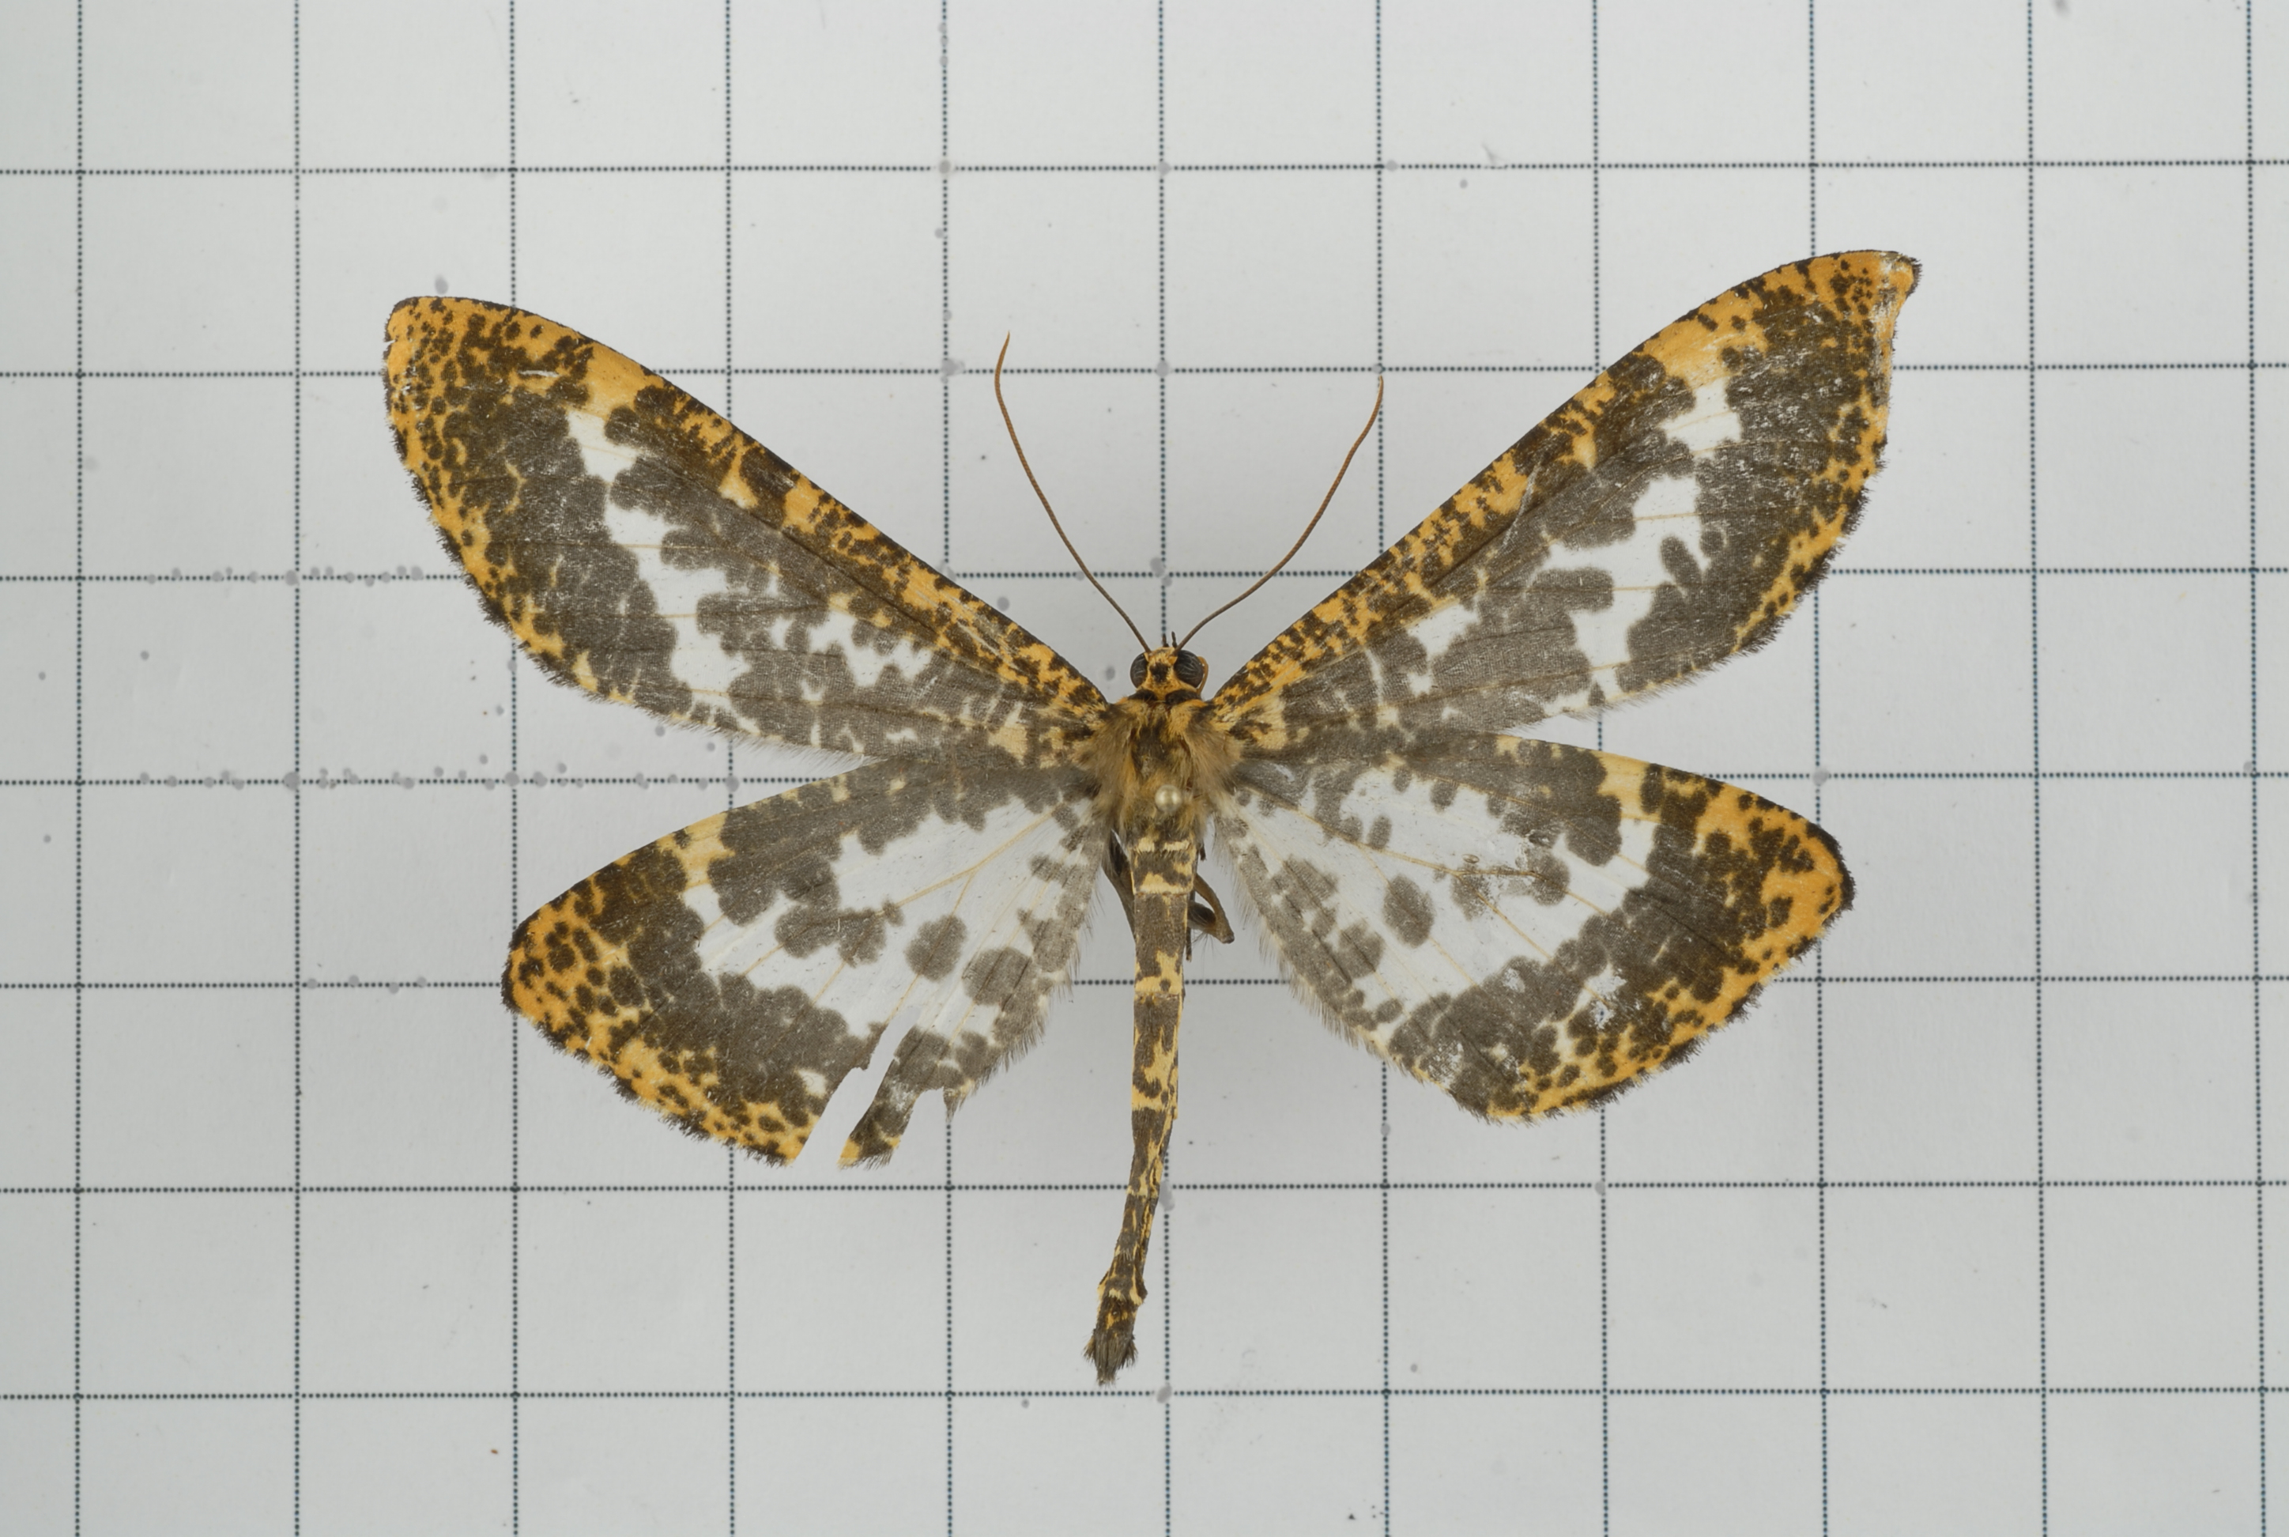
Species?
Parobeidia gigantearia marginifascia
